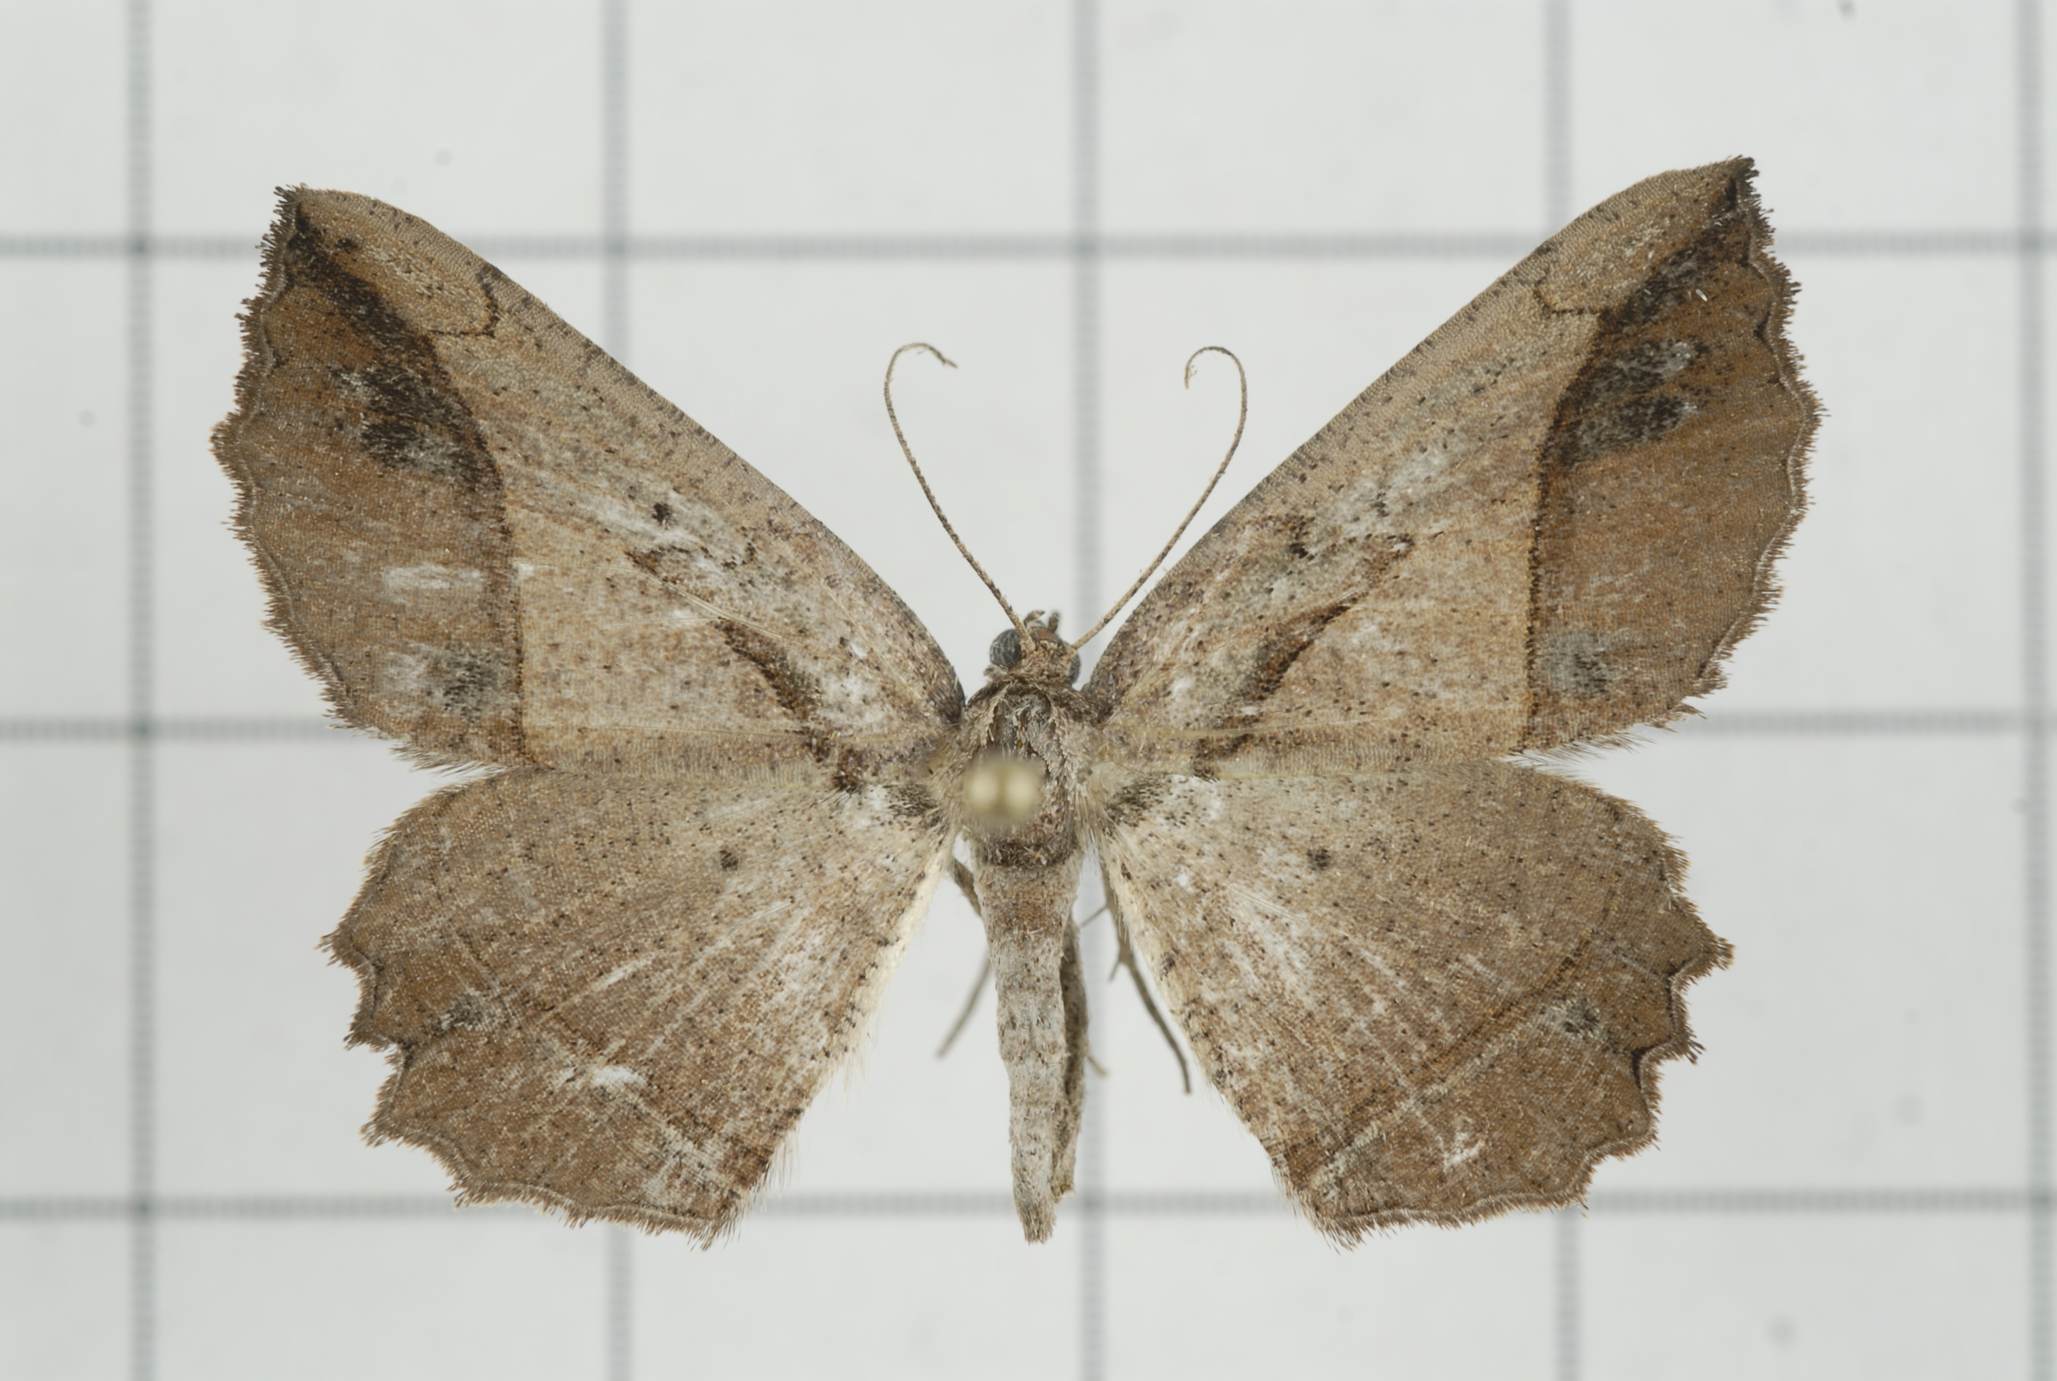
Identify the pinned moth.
Menophra taiwana
